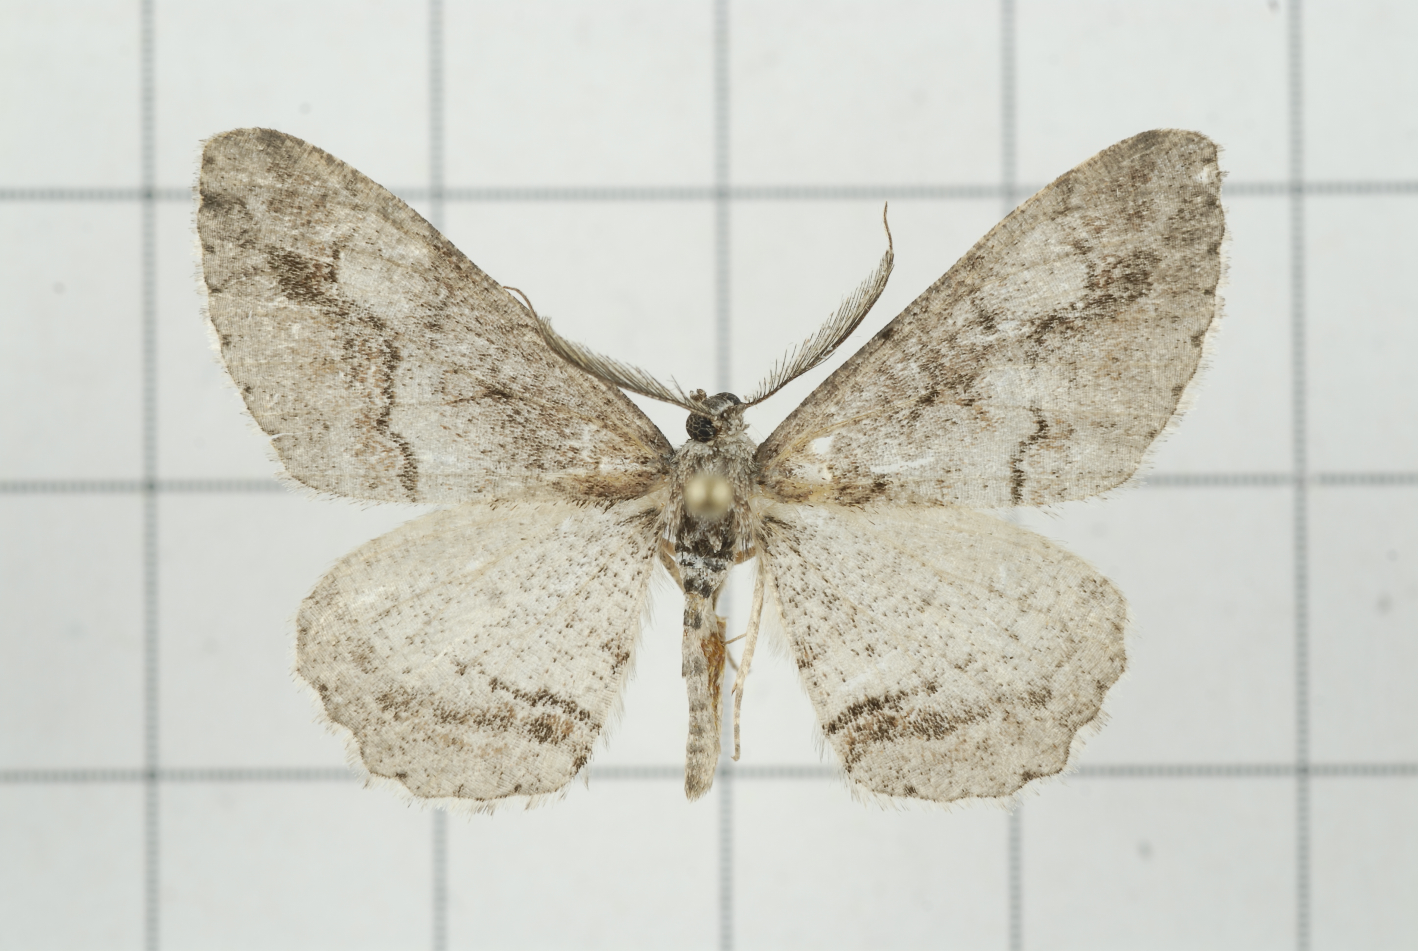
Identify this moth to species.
Rikiosatoa fucataria
